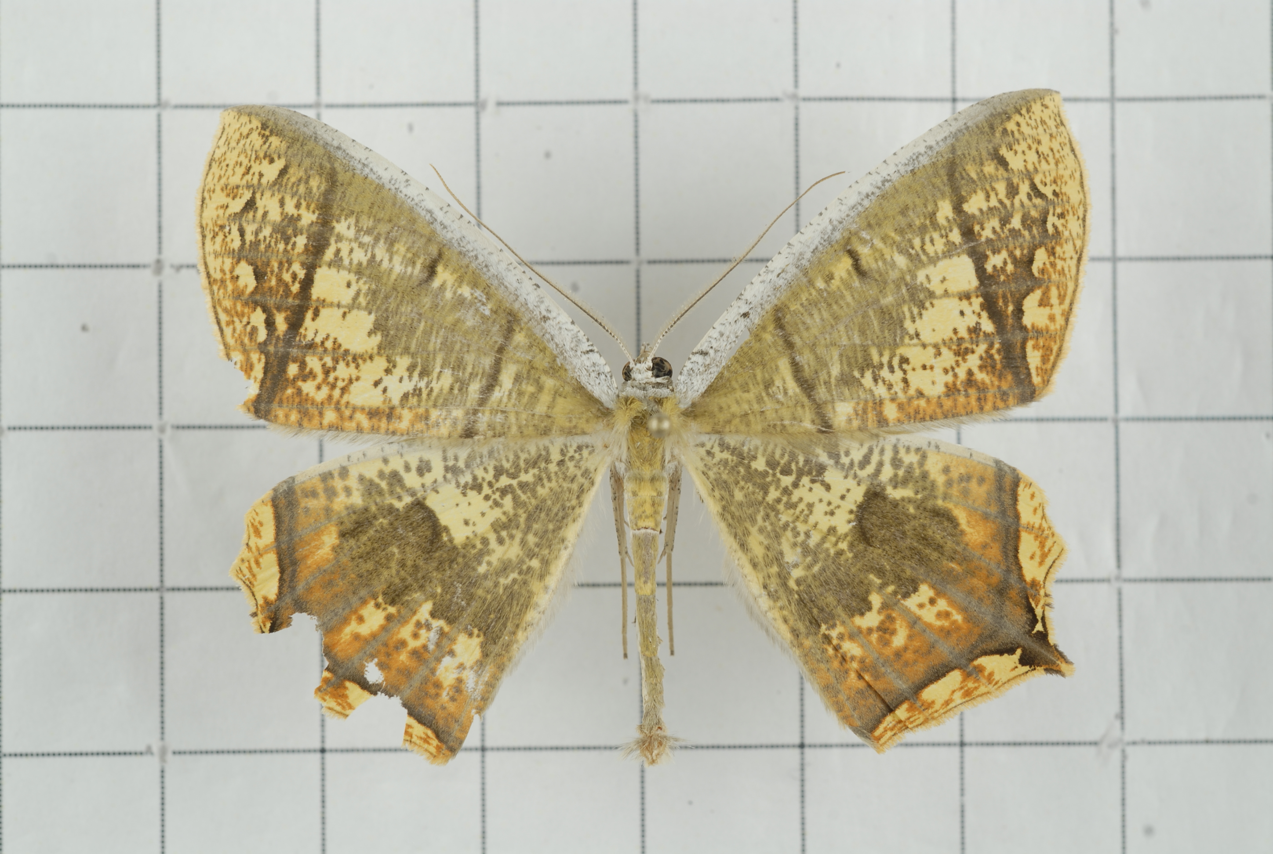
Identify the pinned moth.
Thinopteryx nebulosa
